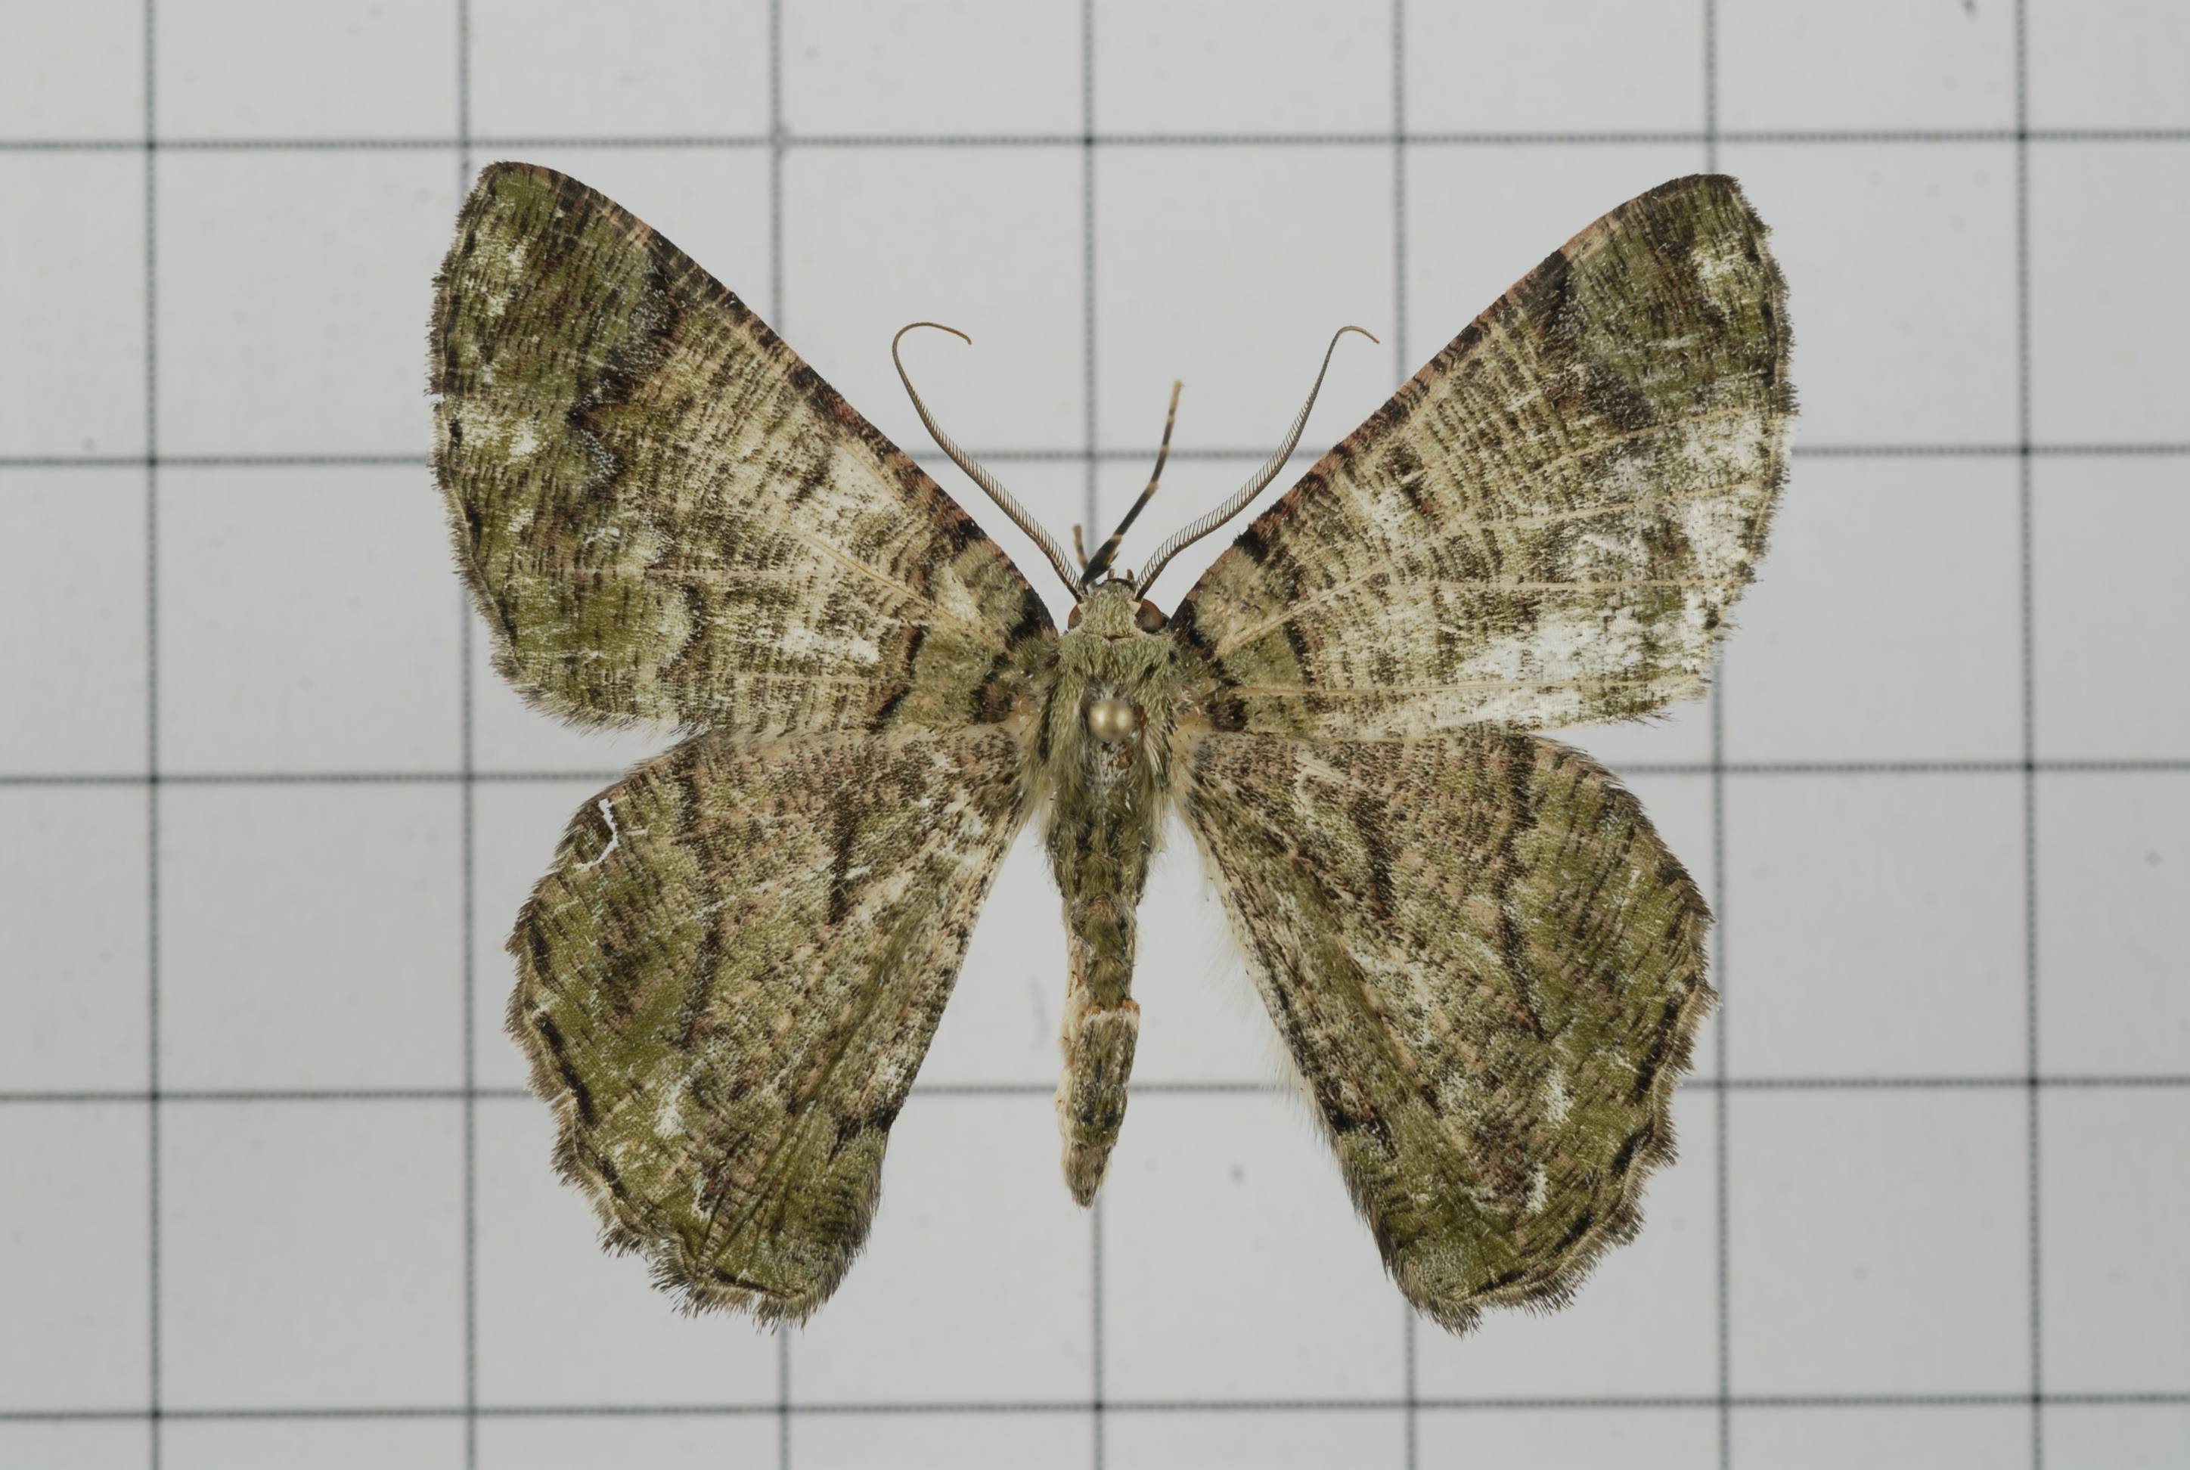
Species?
Lophophelma taiwana
